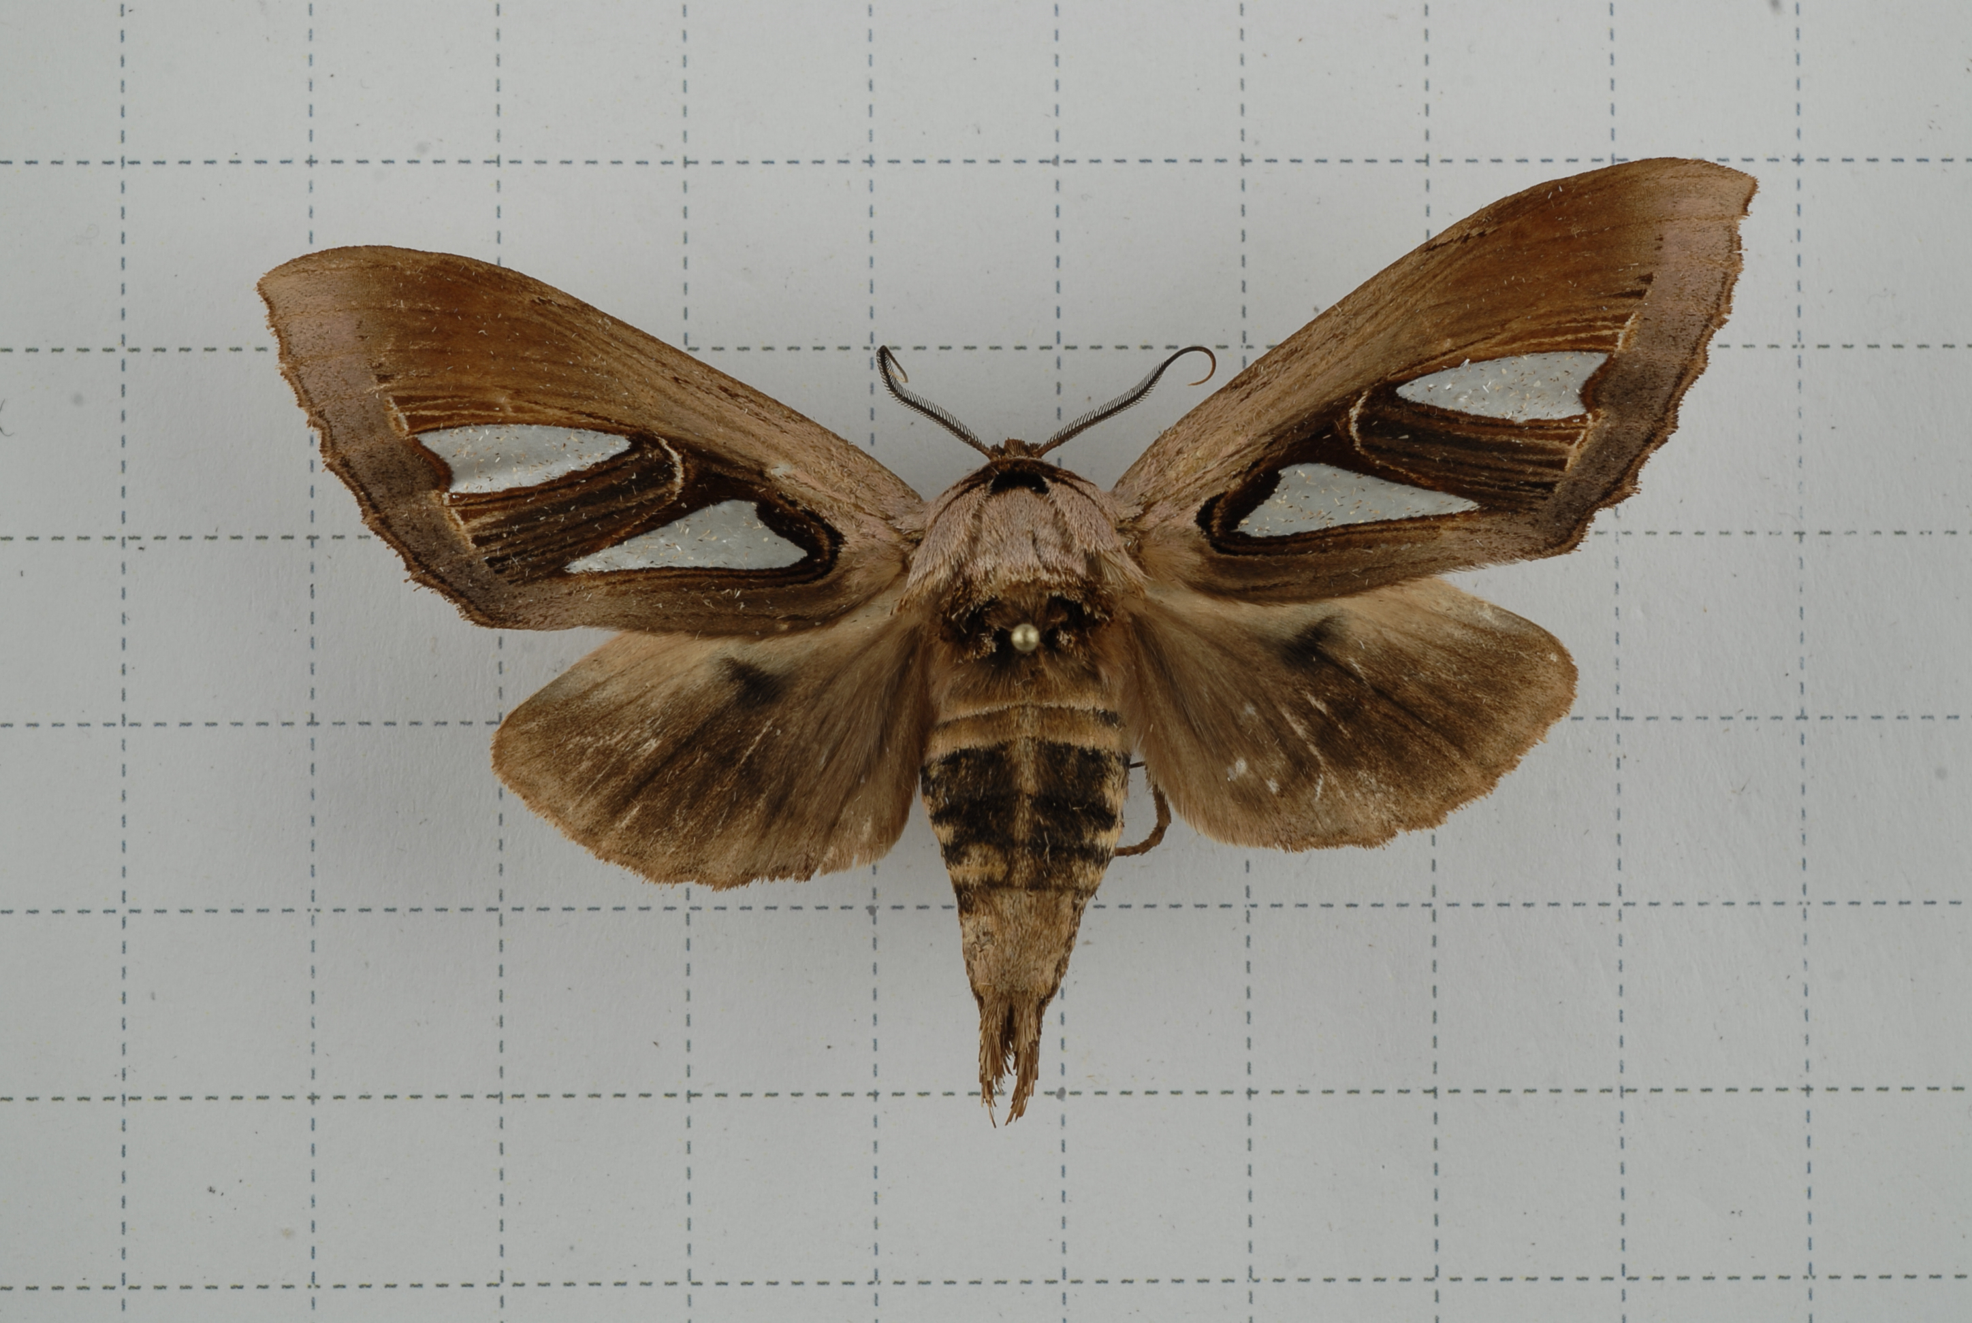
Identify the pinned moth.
Tarsolepis japonica
